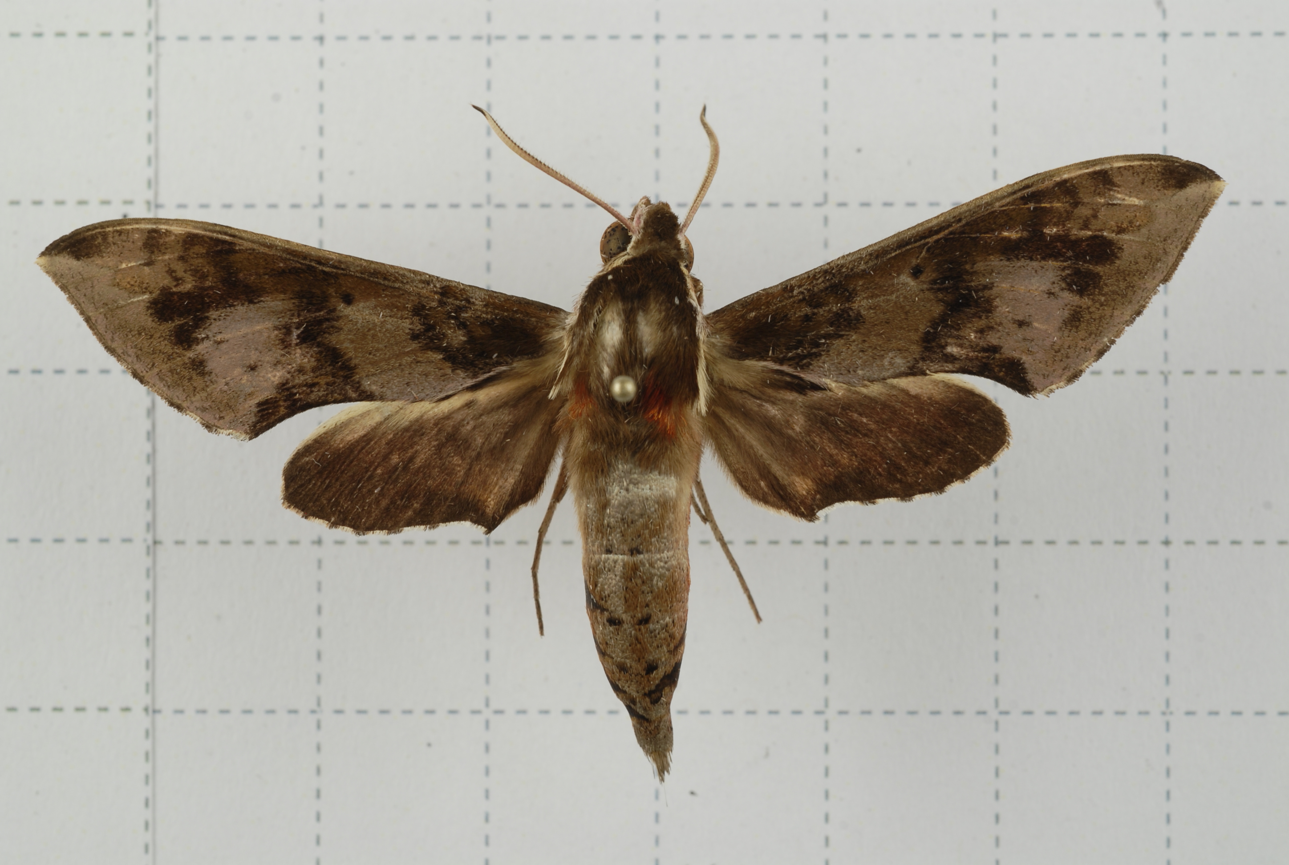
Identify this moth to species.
Rhagastis binoculata
